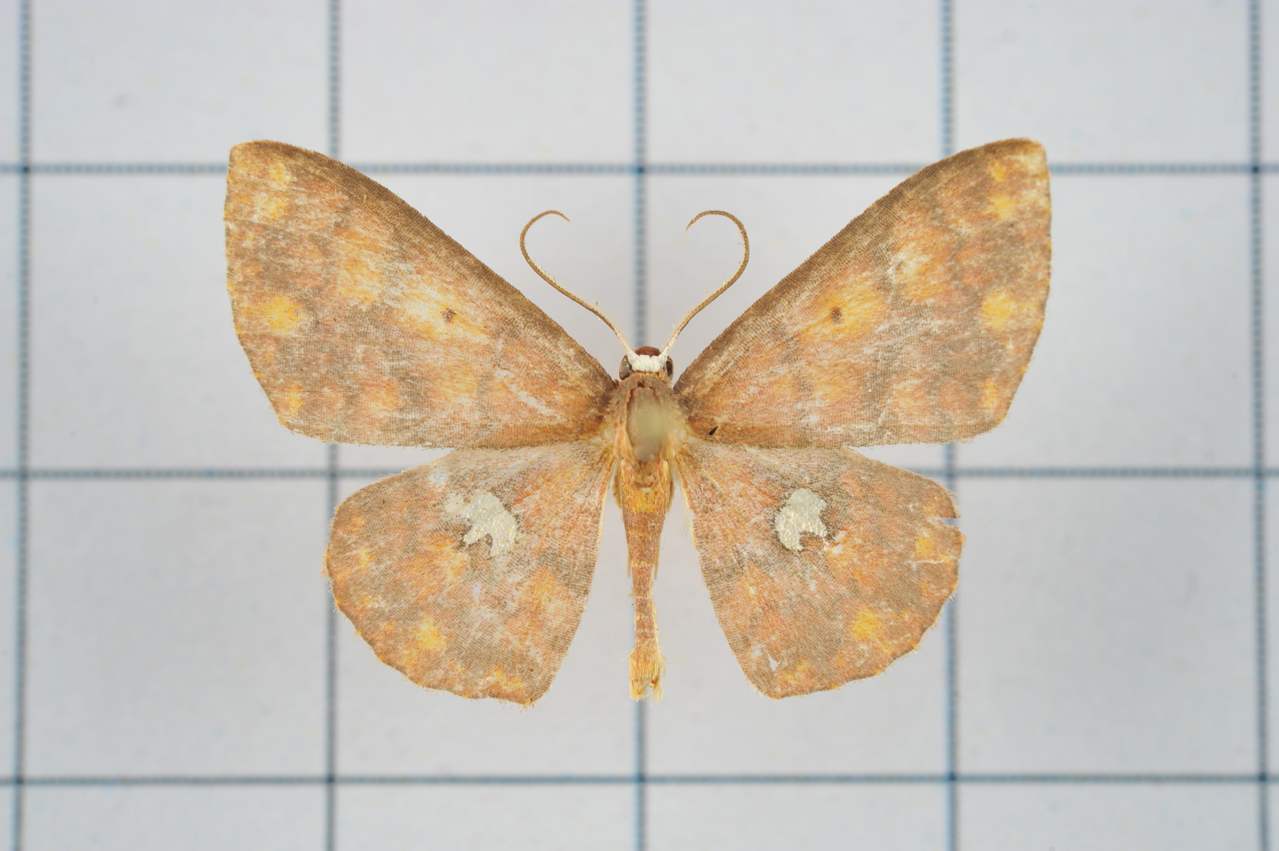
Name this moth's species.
Discoglypha locupletata
